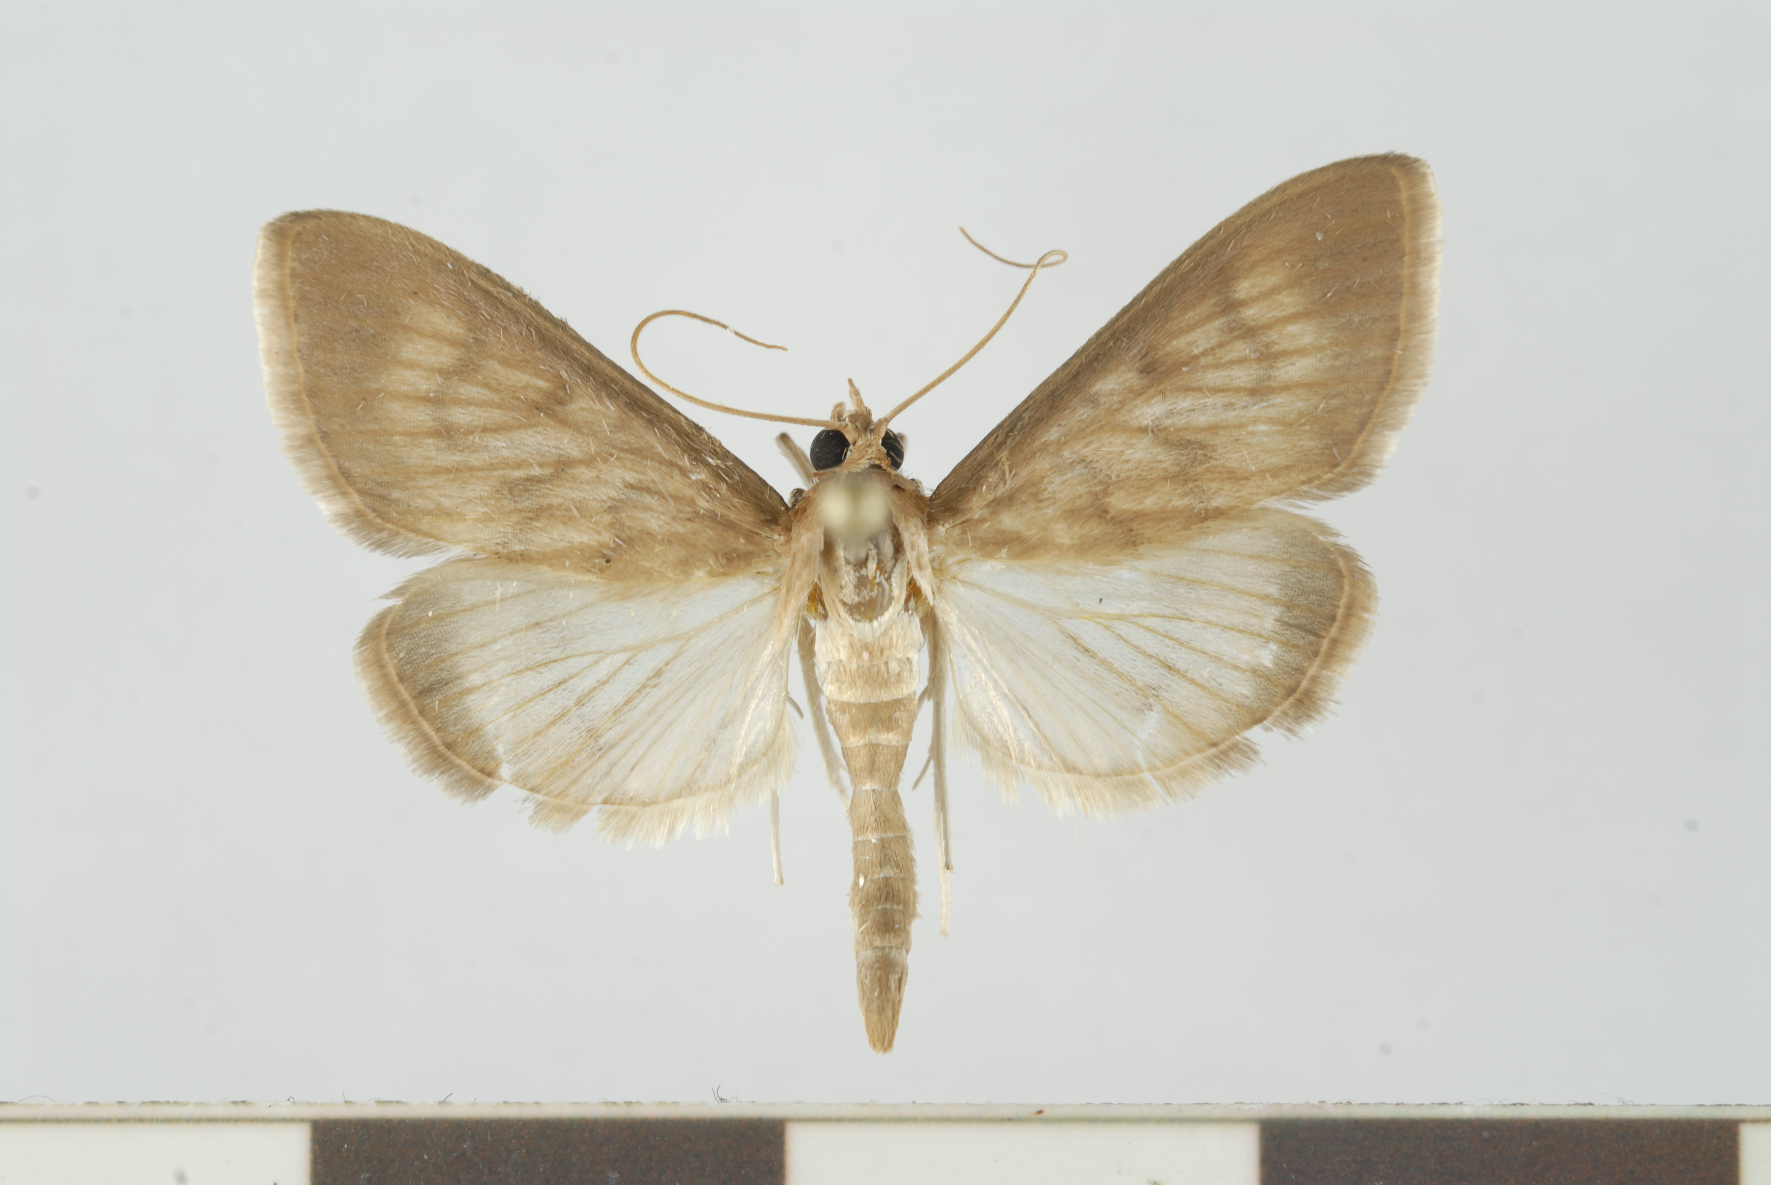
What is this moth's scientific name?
Crypsiptya coclesalis
